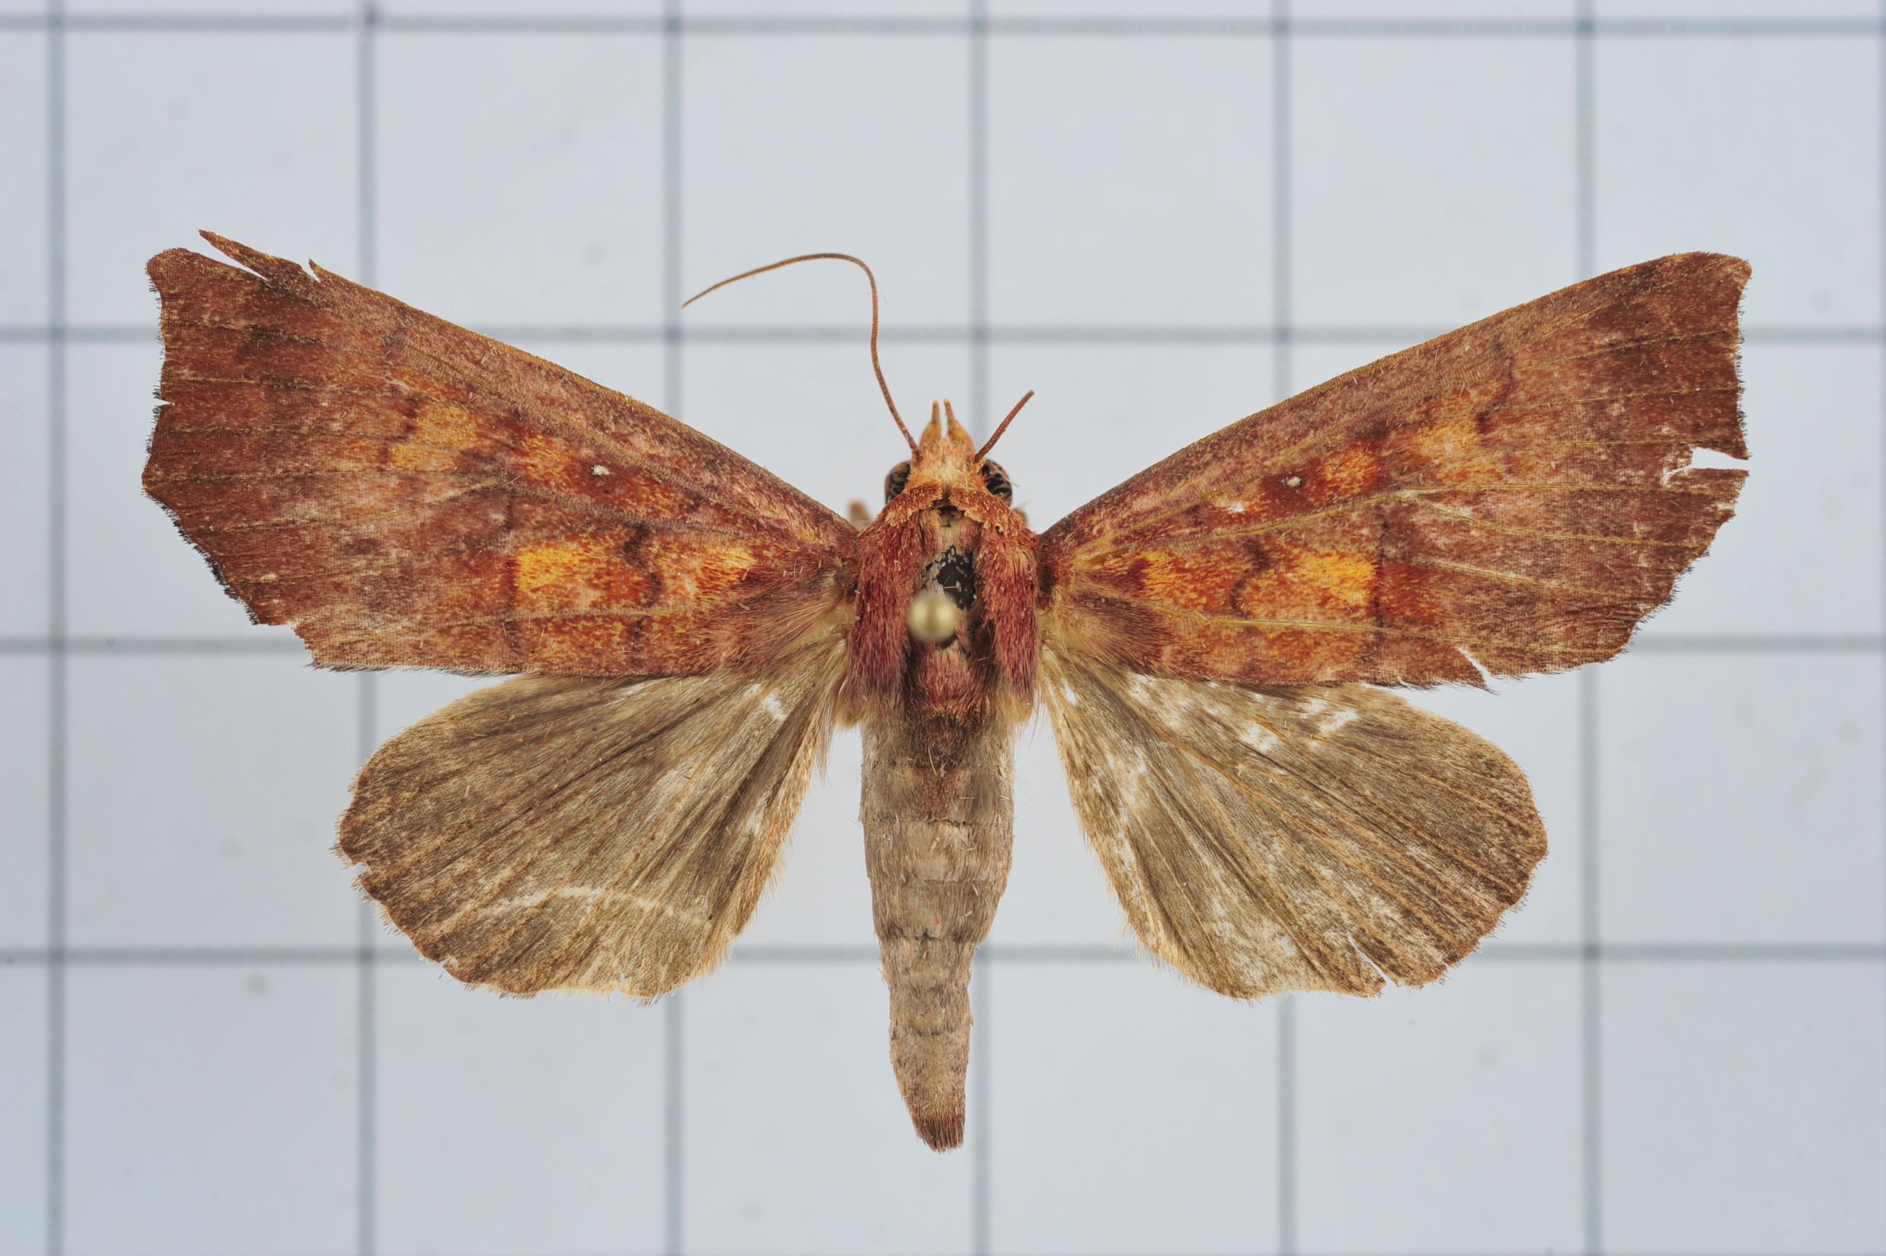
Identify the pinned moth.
Rusicada privata
